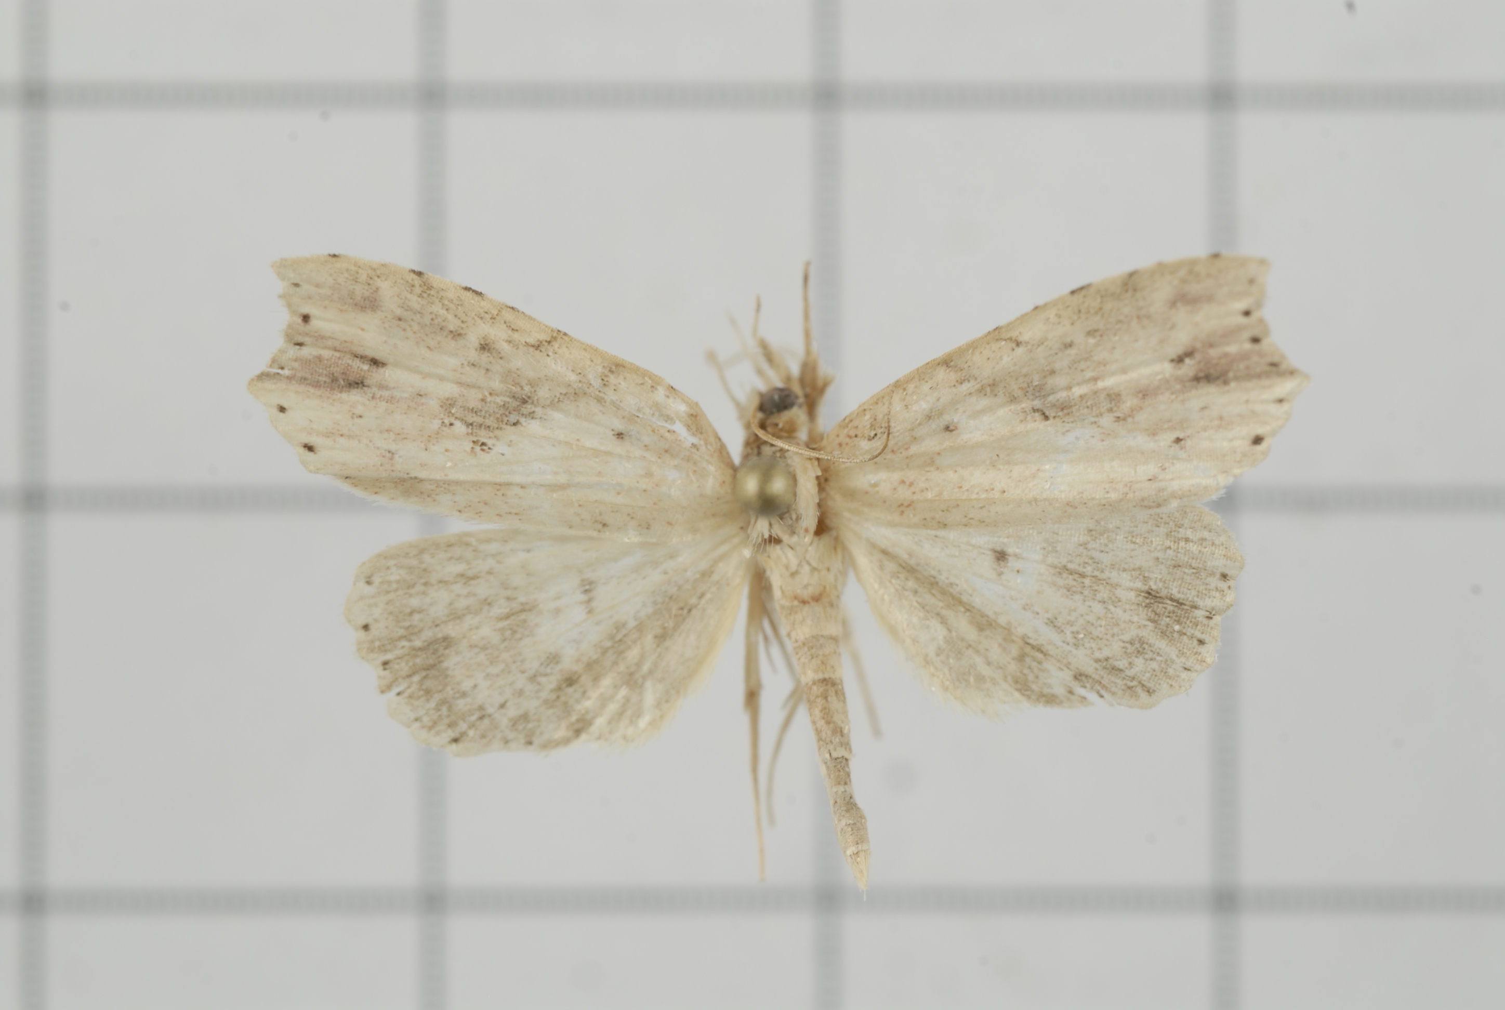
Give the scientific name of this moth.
Olulis puncticinctalis
